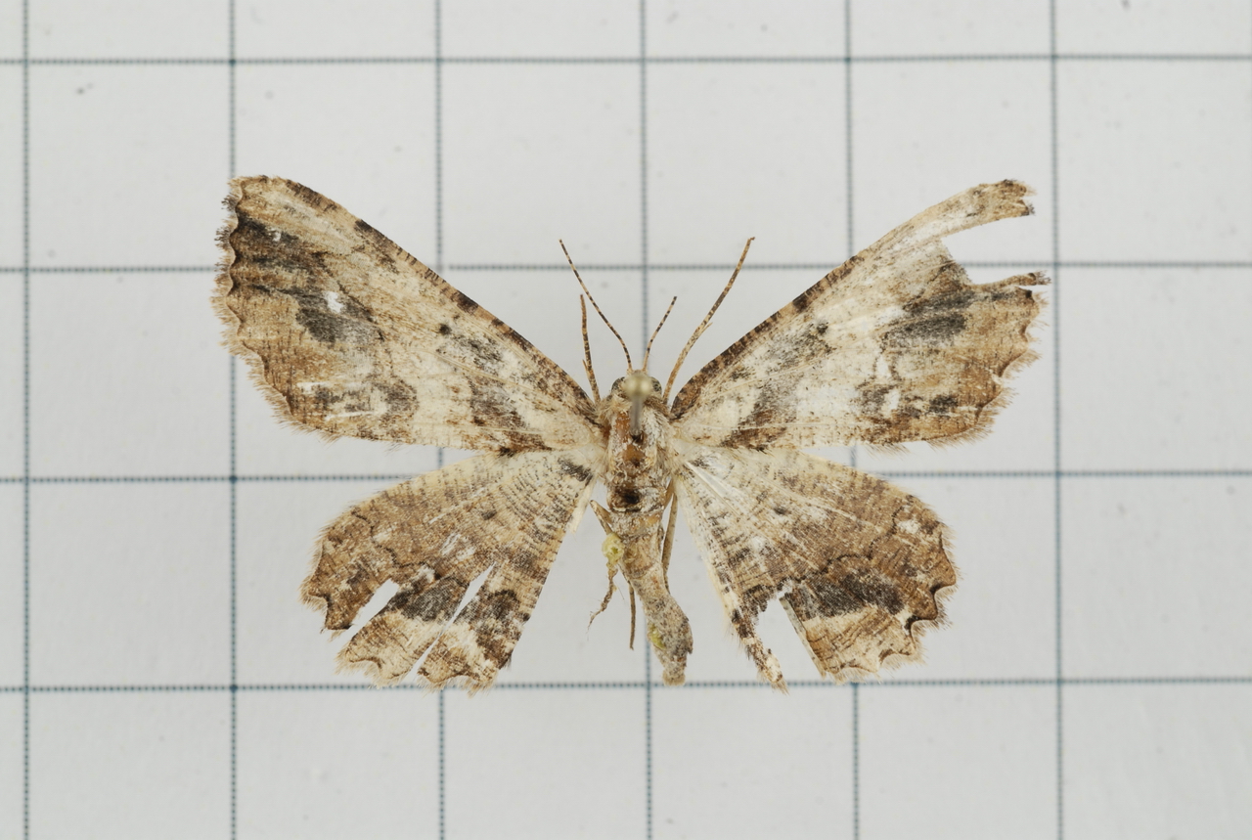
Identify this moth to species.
Menophra anaplagiata
